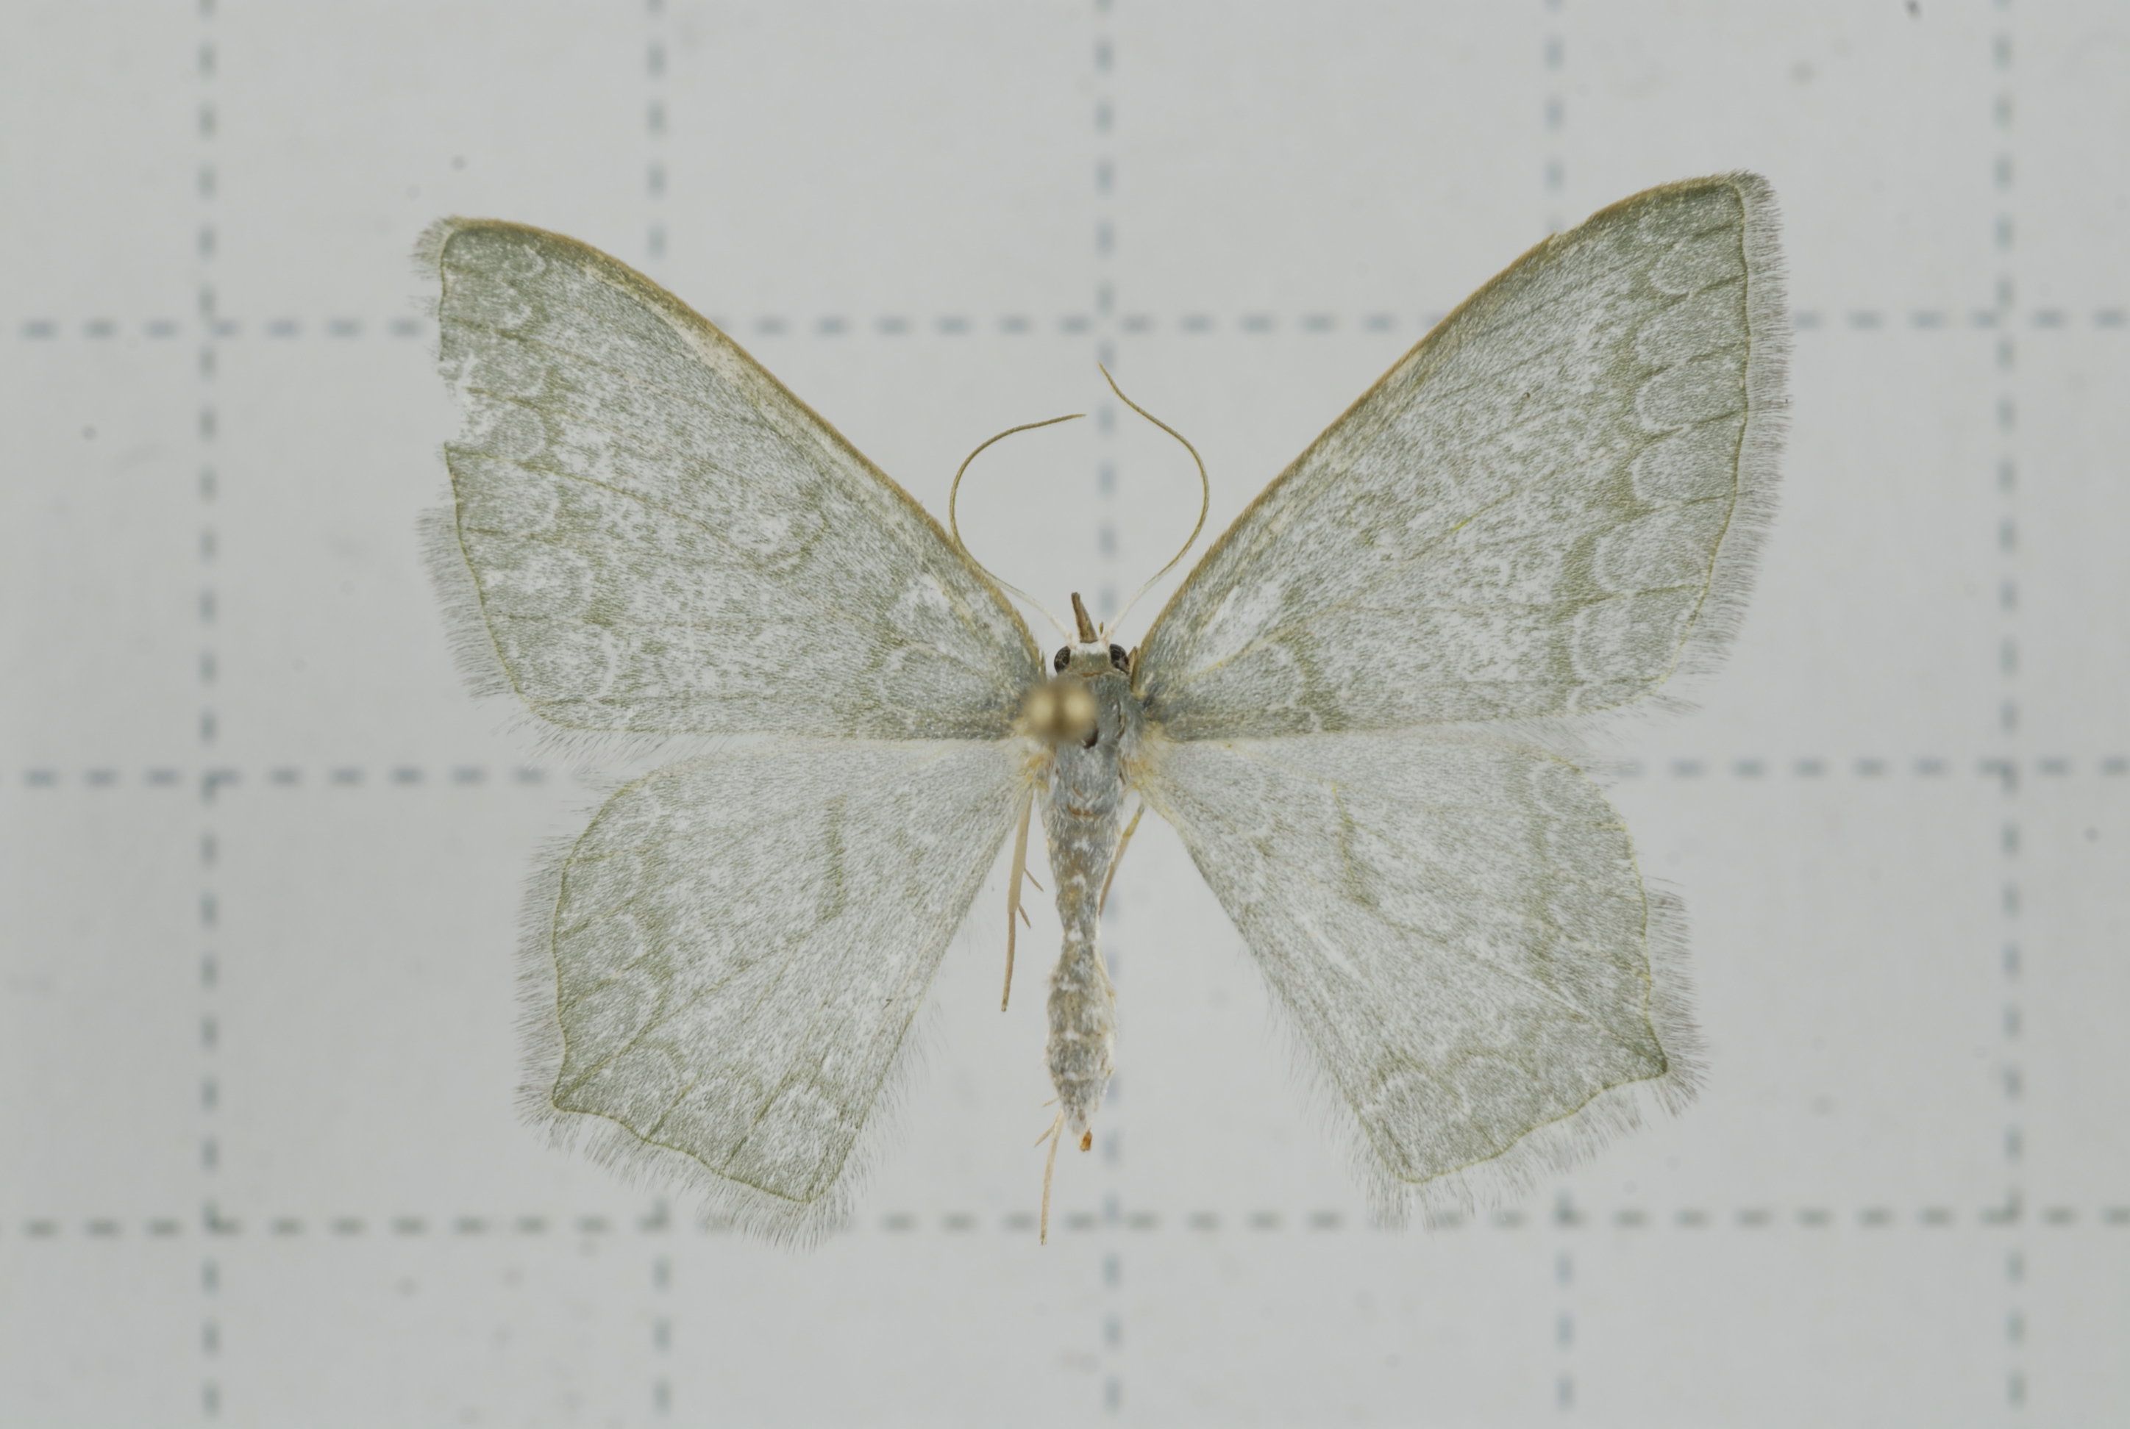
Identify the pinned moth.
Jodis argentilineata
